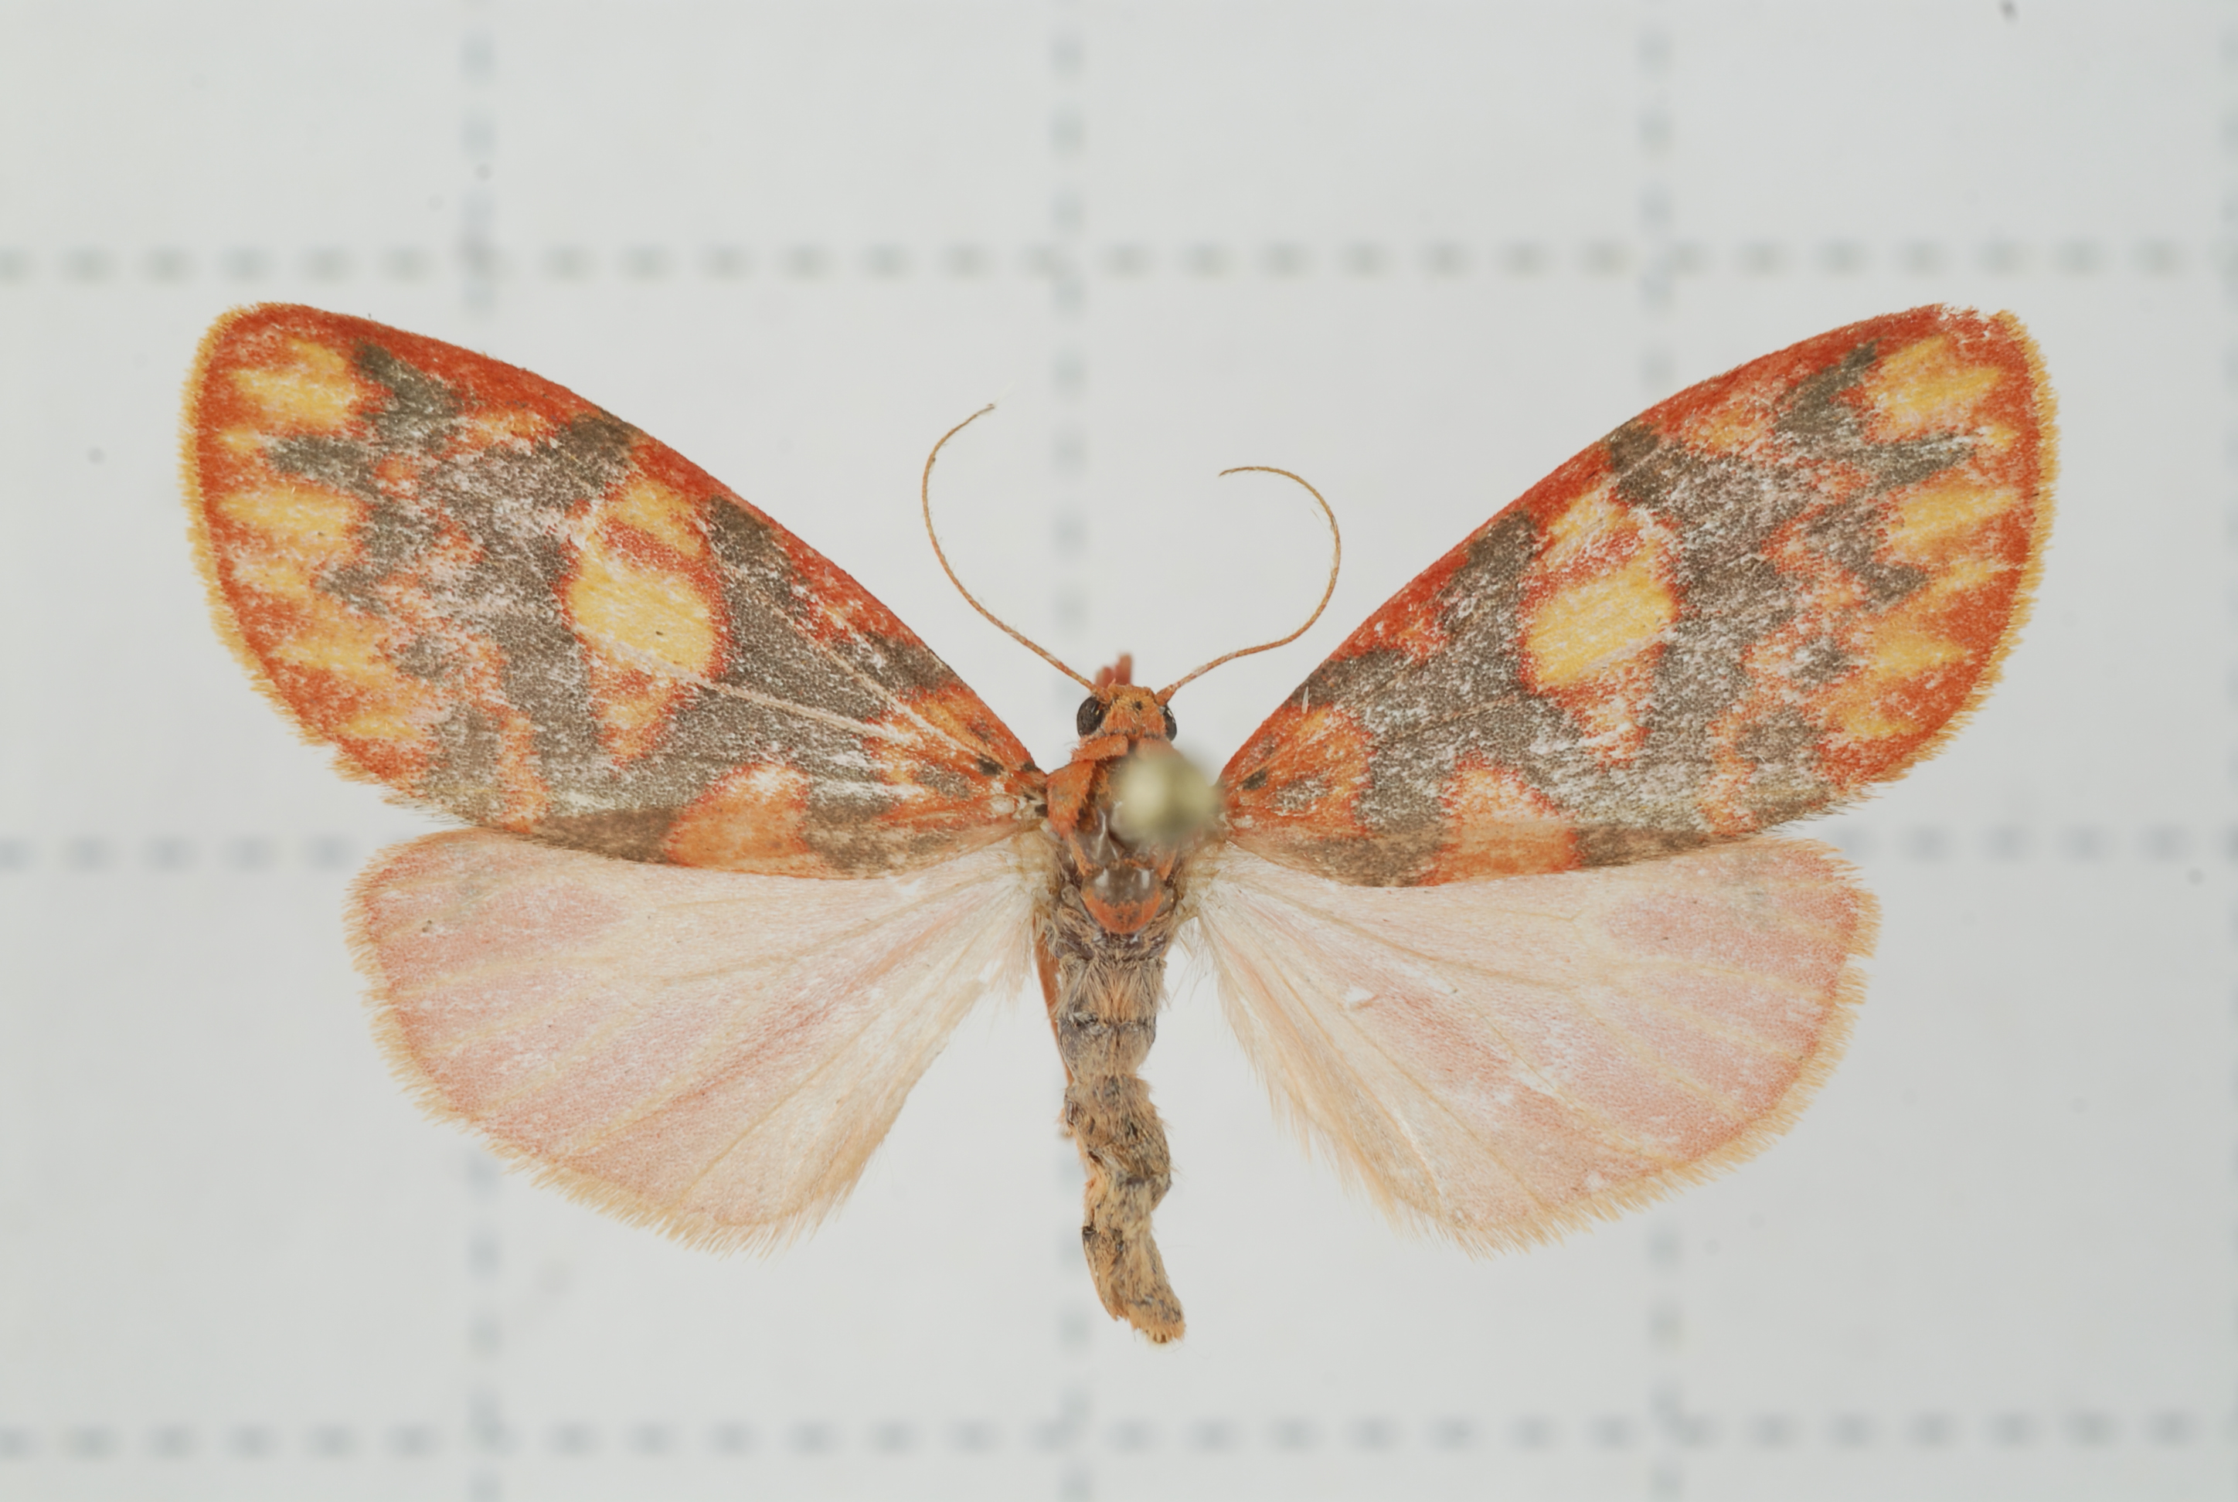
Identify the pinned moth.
Floridasura tricolor
